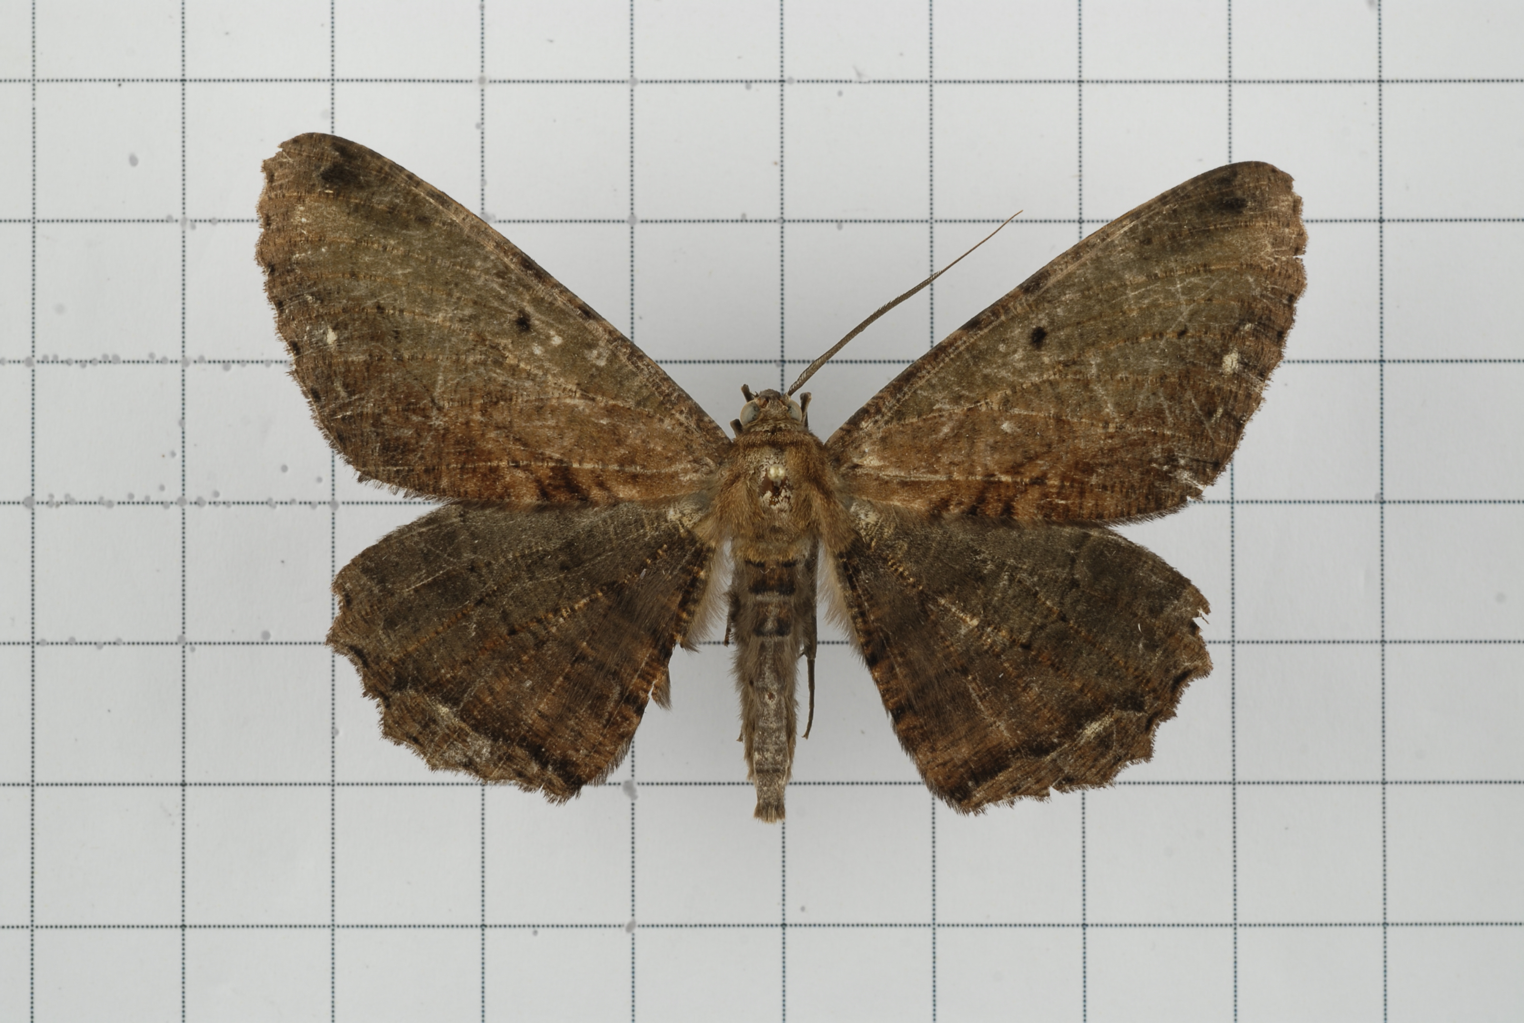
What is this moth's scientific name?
Chorodna creataria
